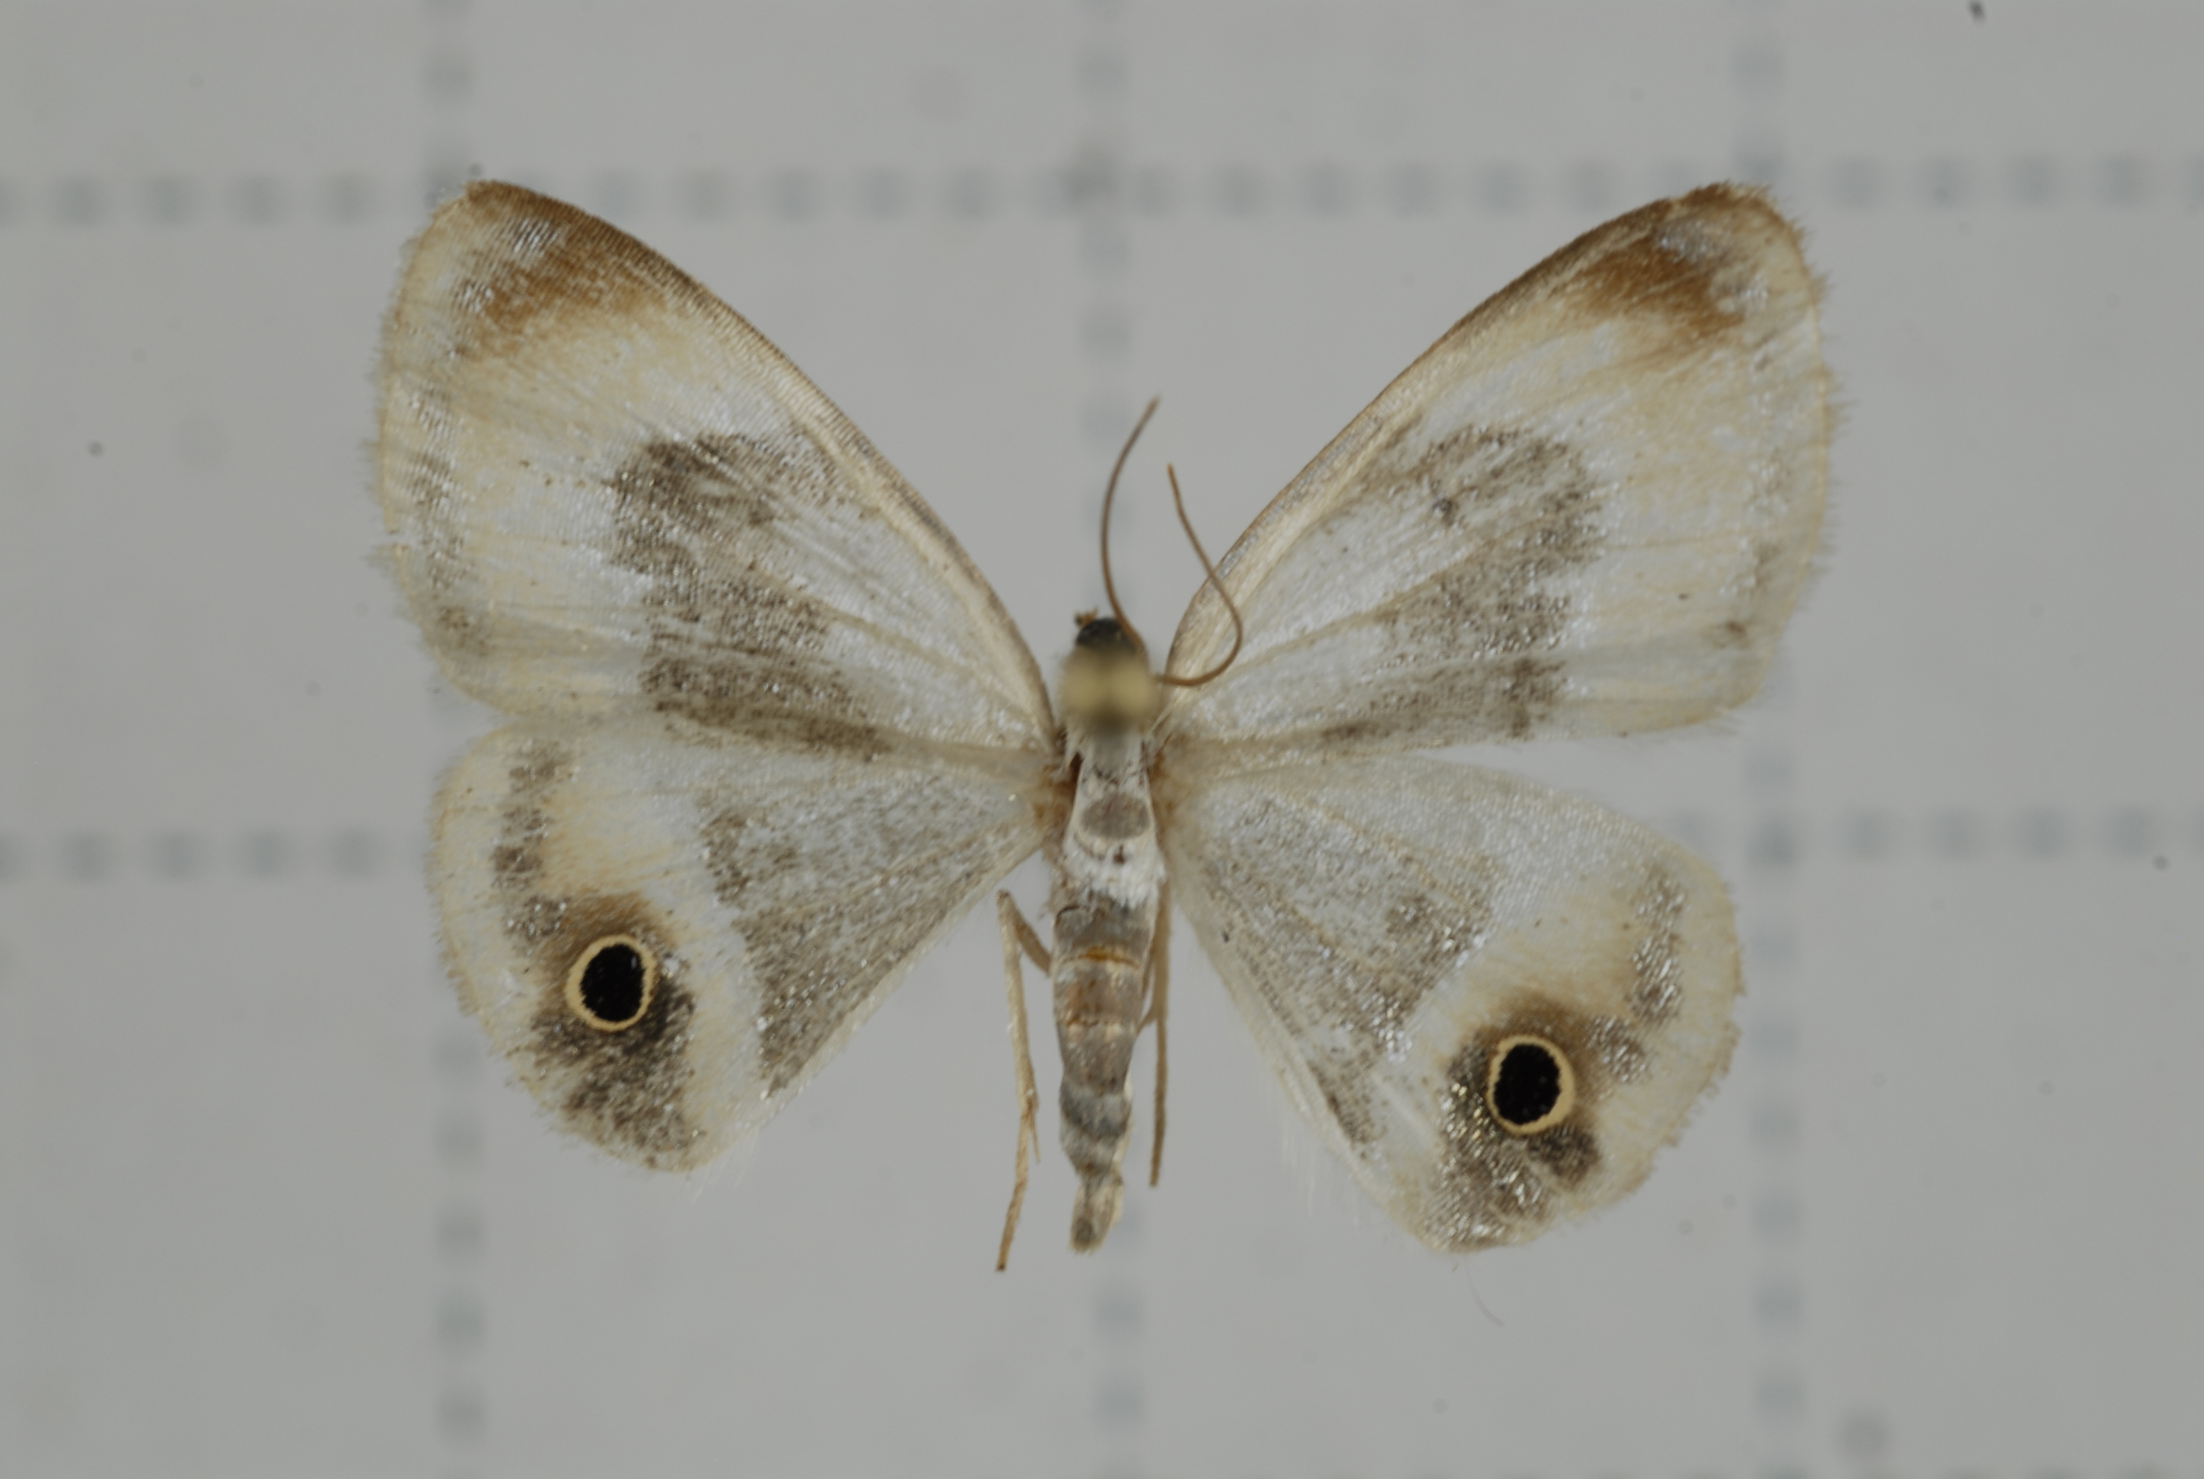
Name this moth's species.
Tasta argozana
